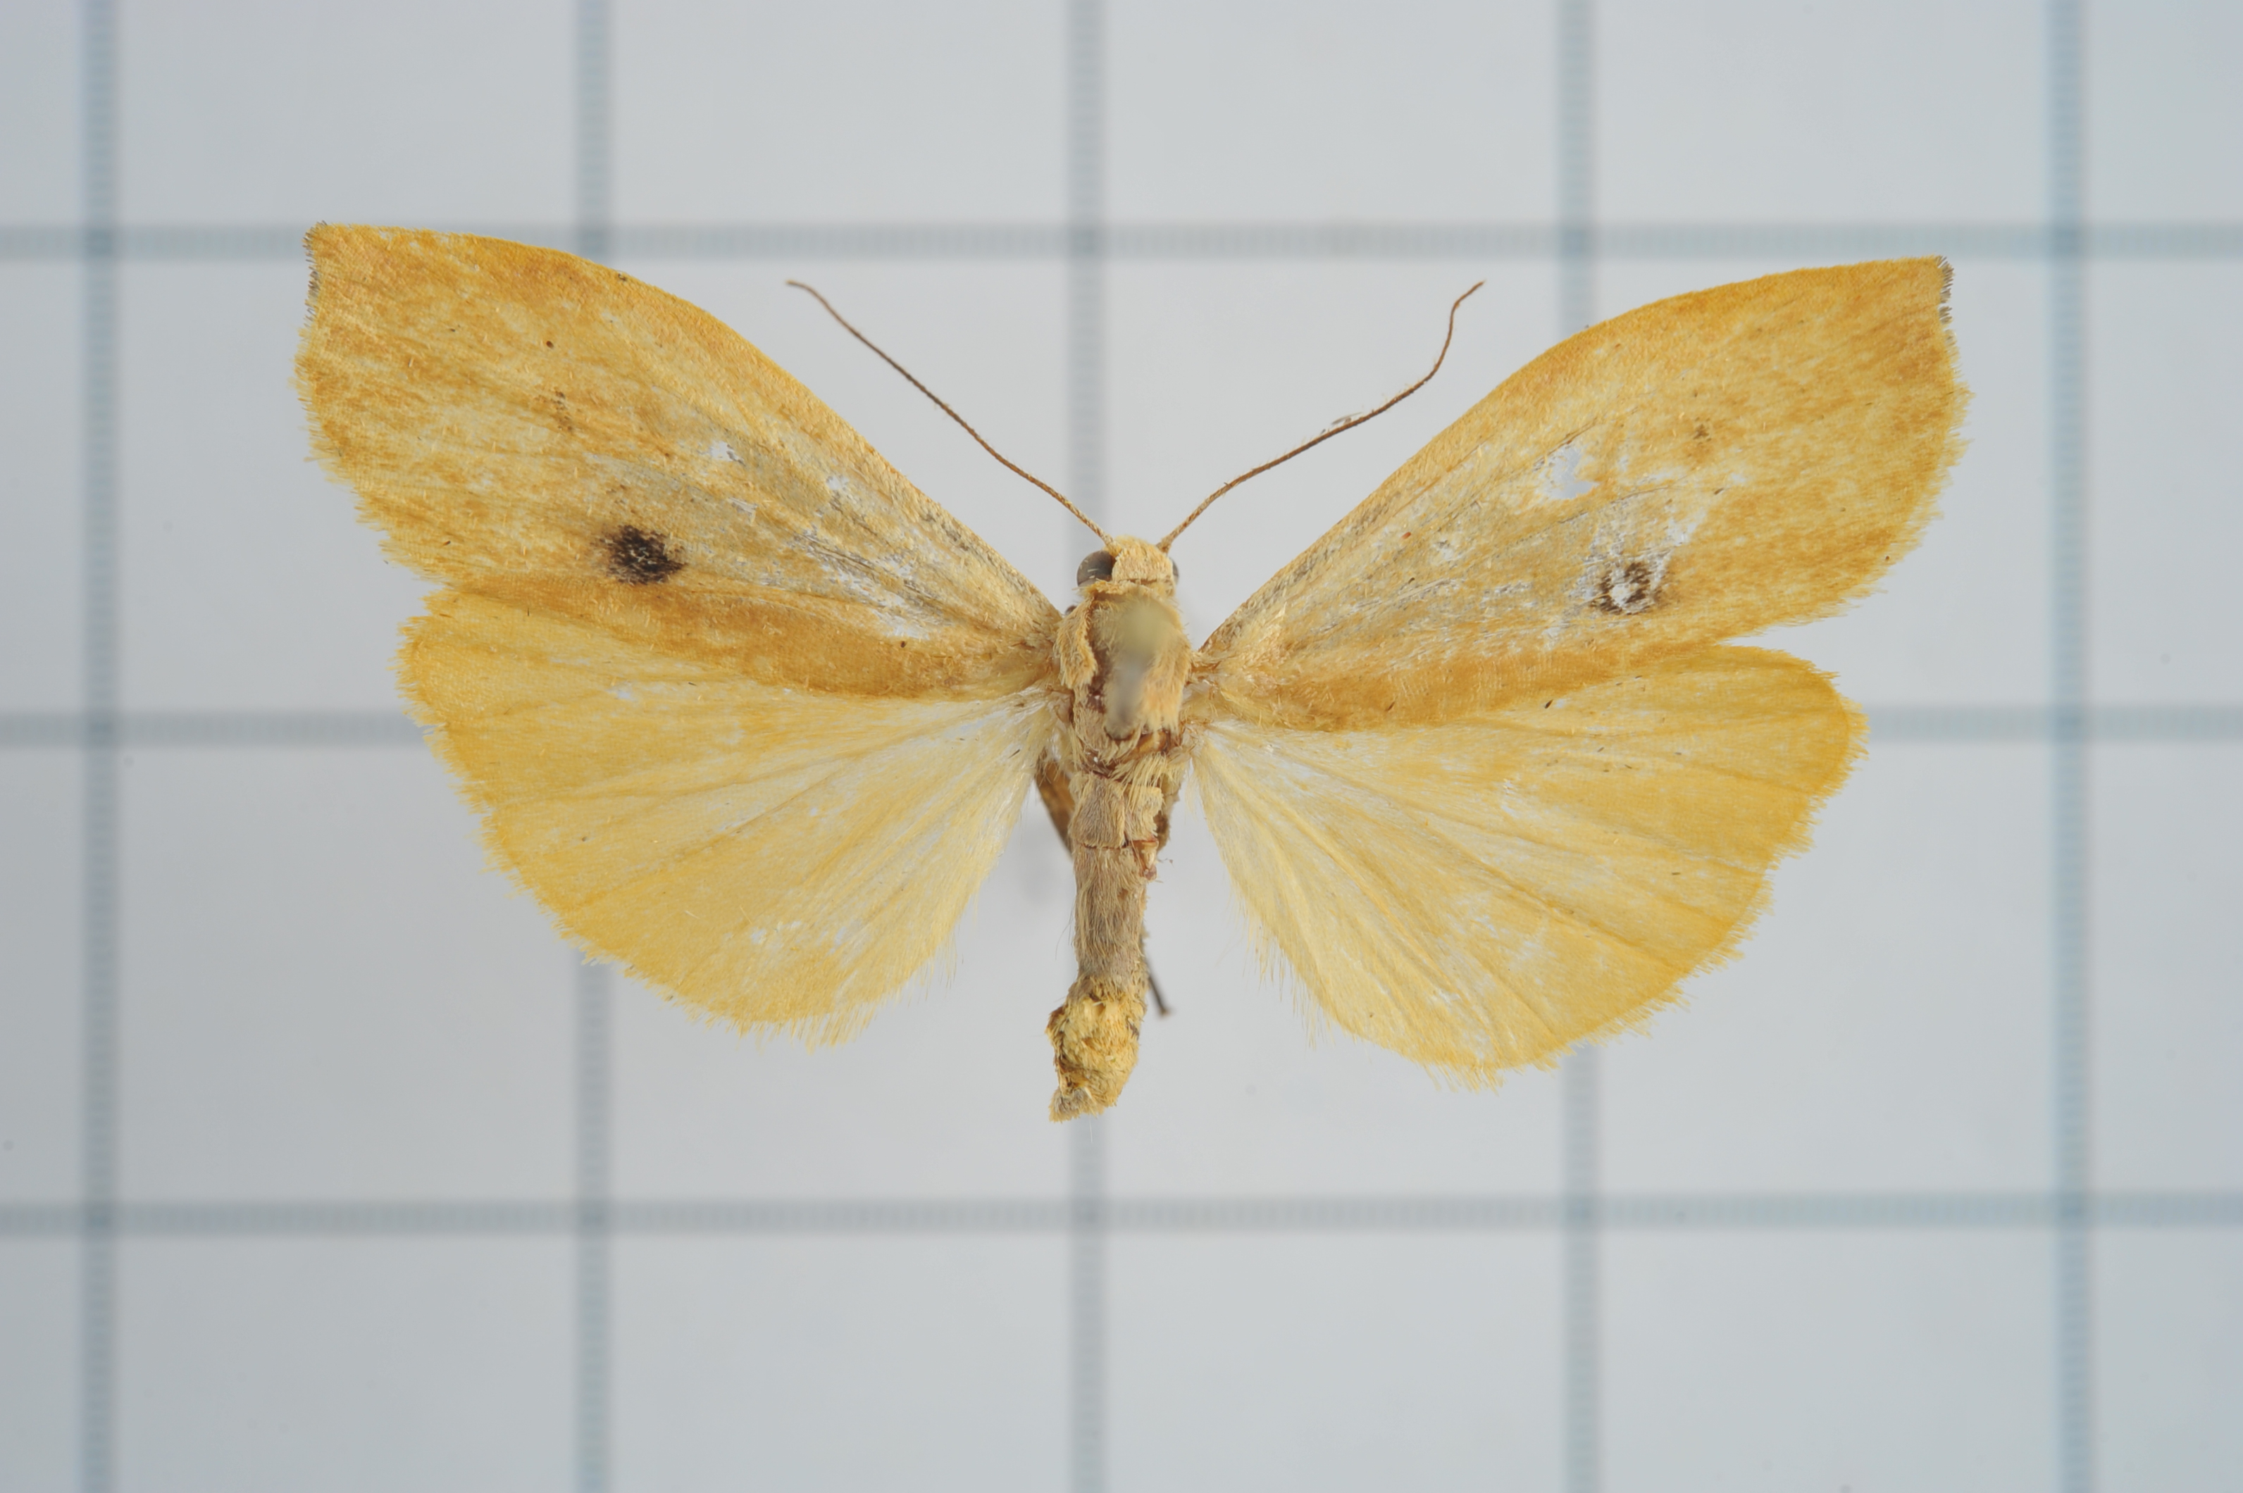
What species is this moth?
Manulea postmaculosa
